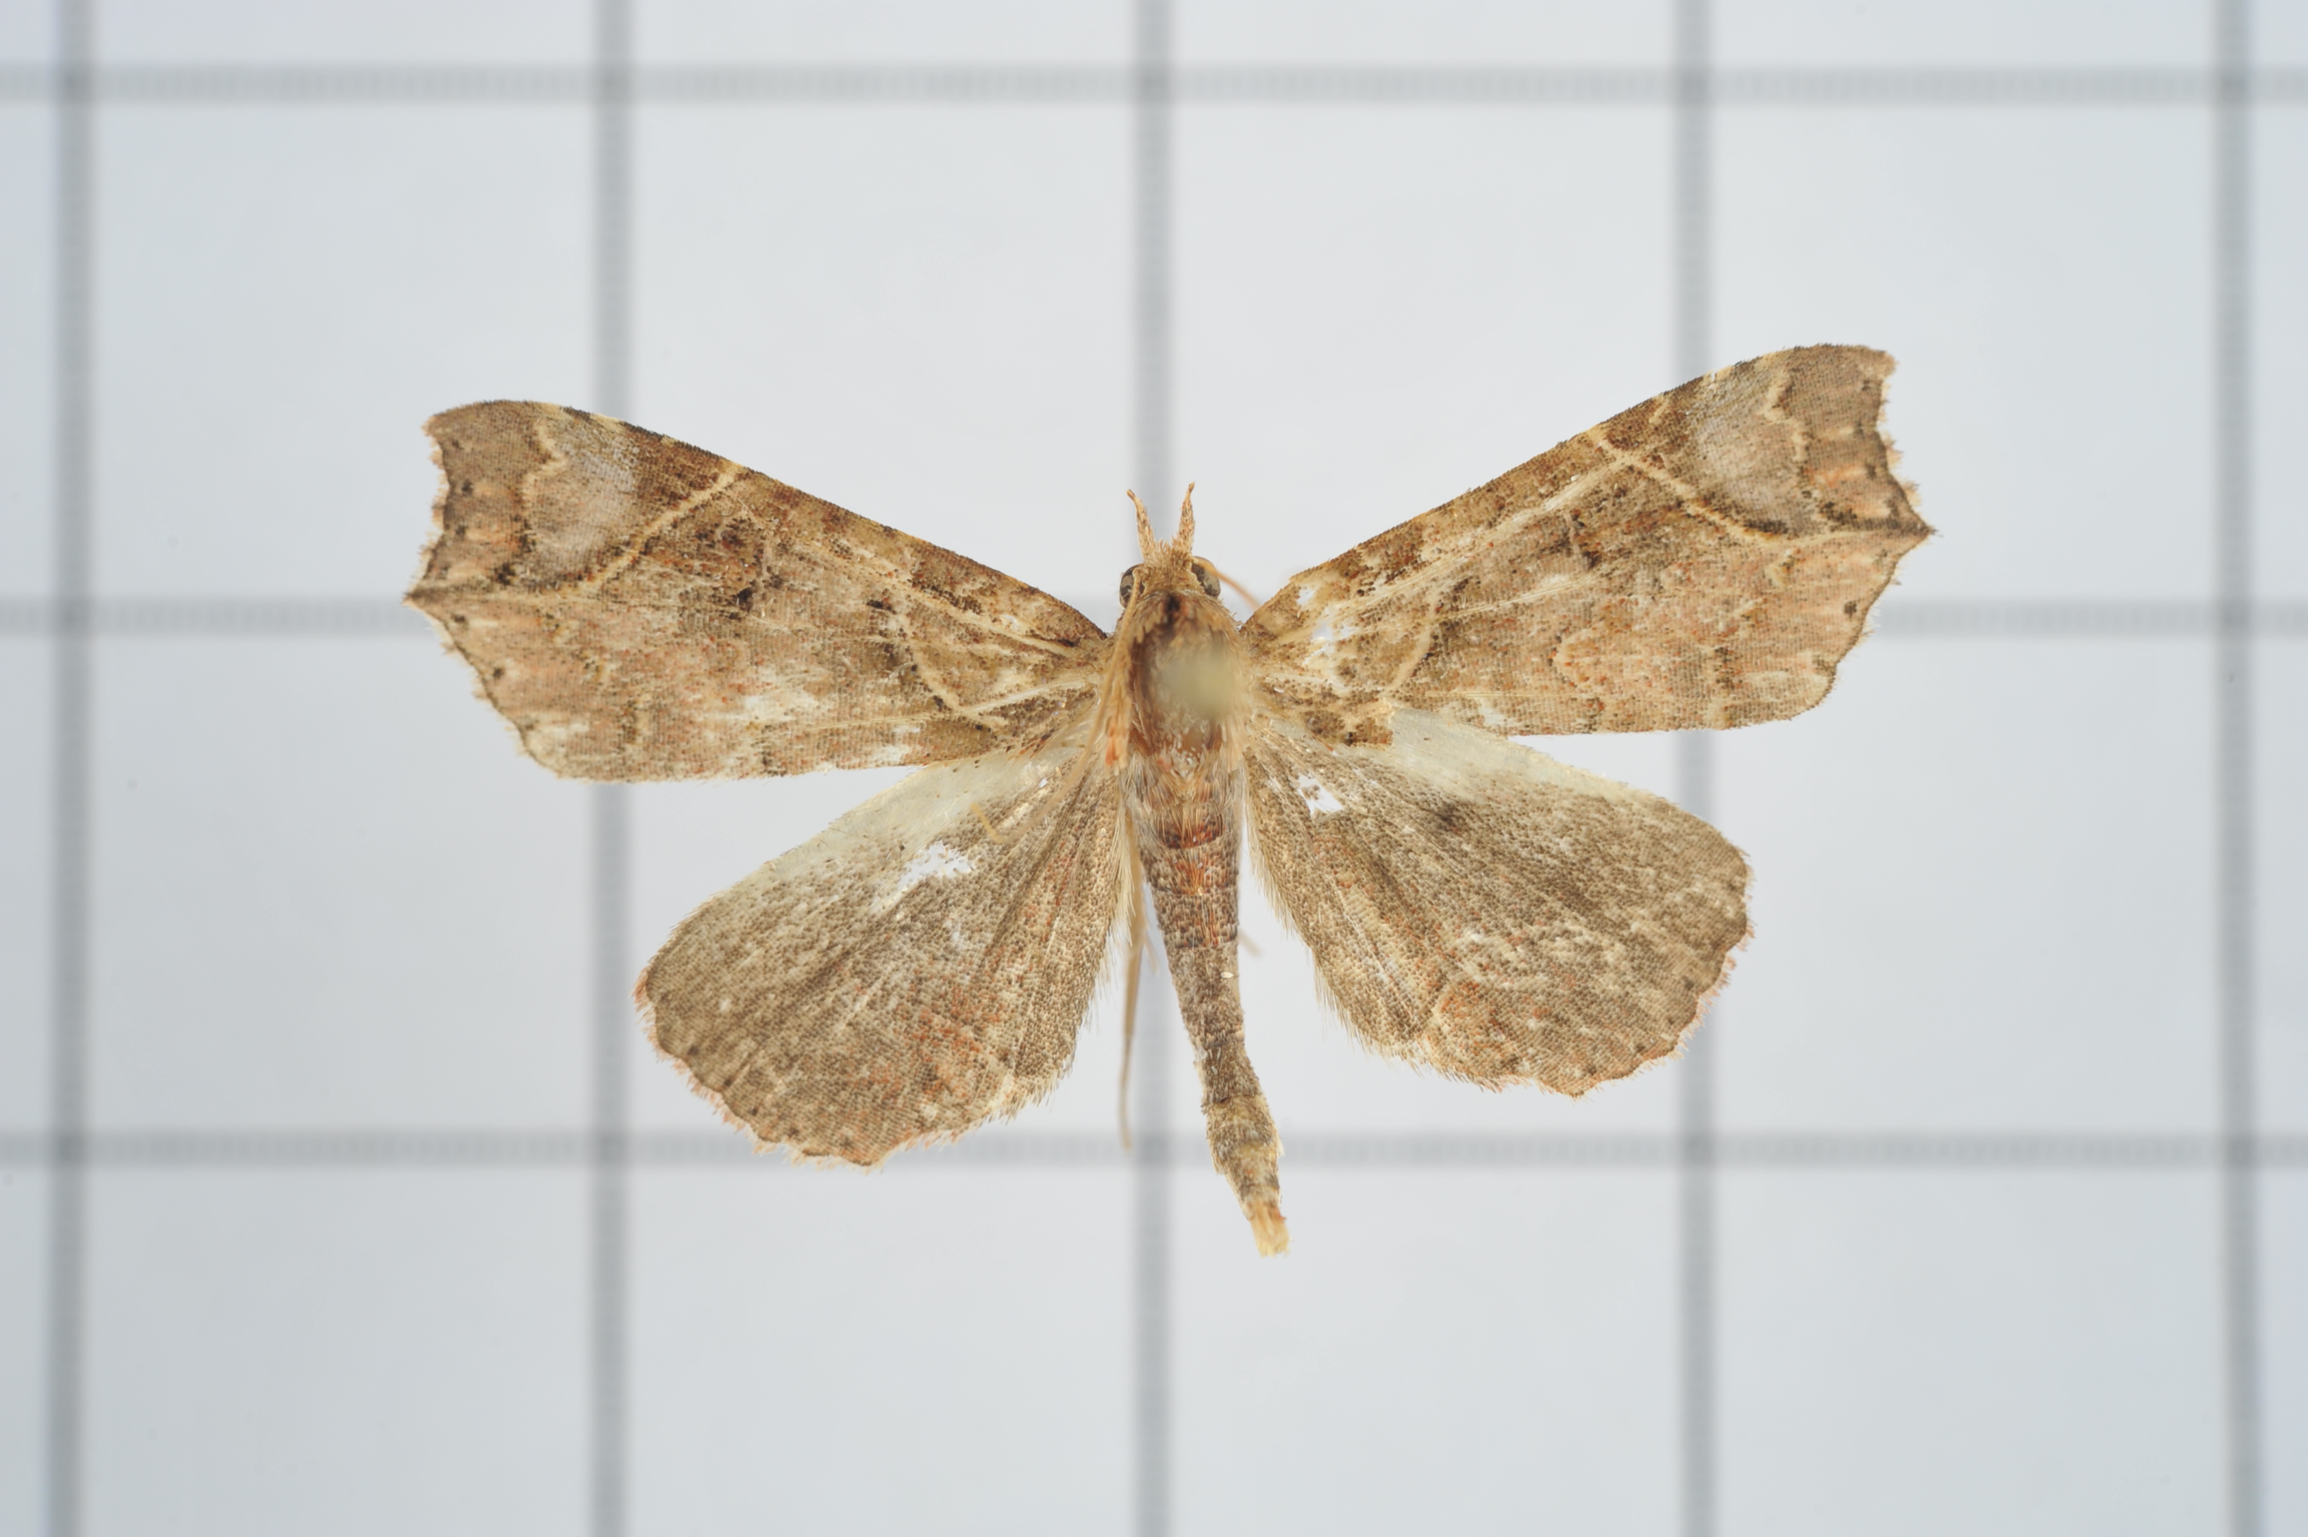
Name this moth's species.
Parolulis renalis
